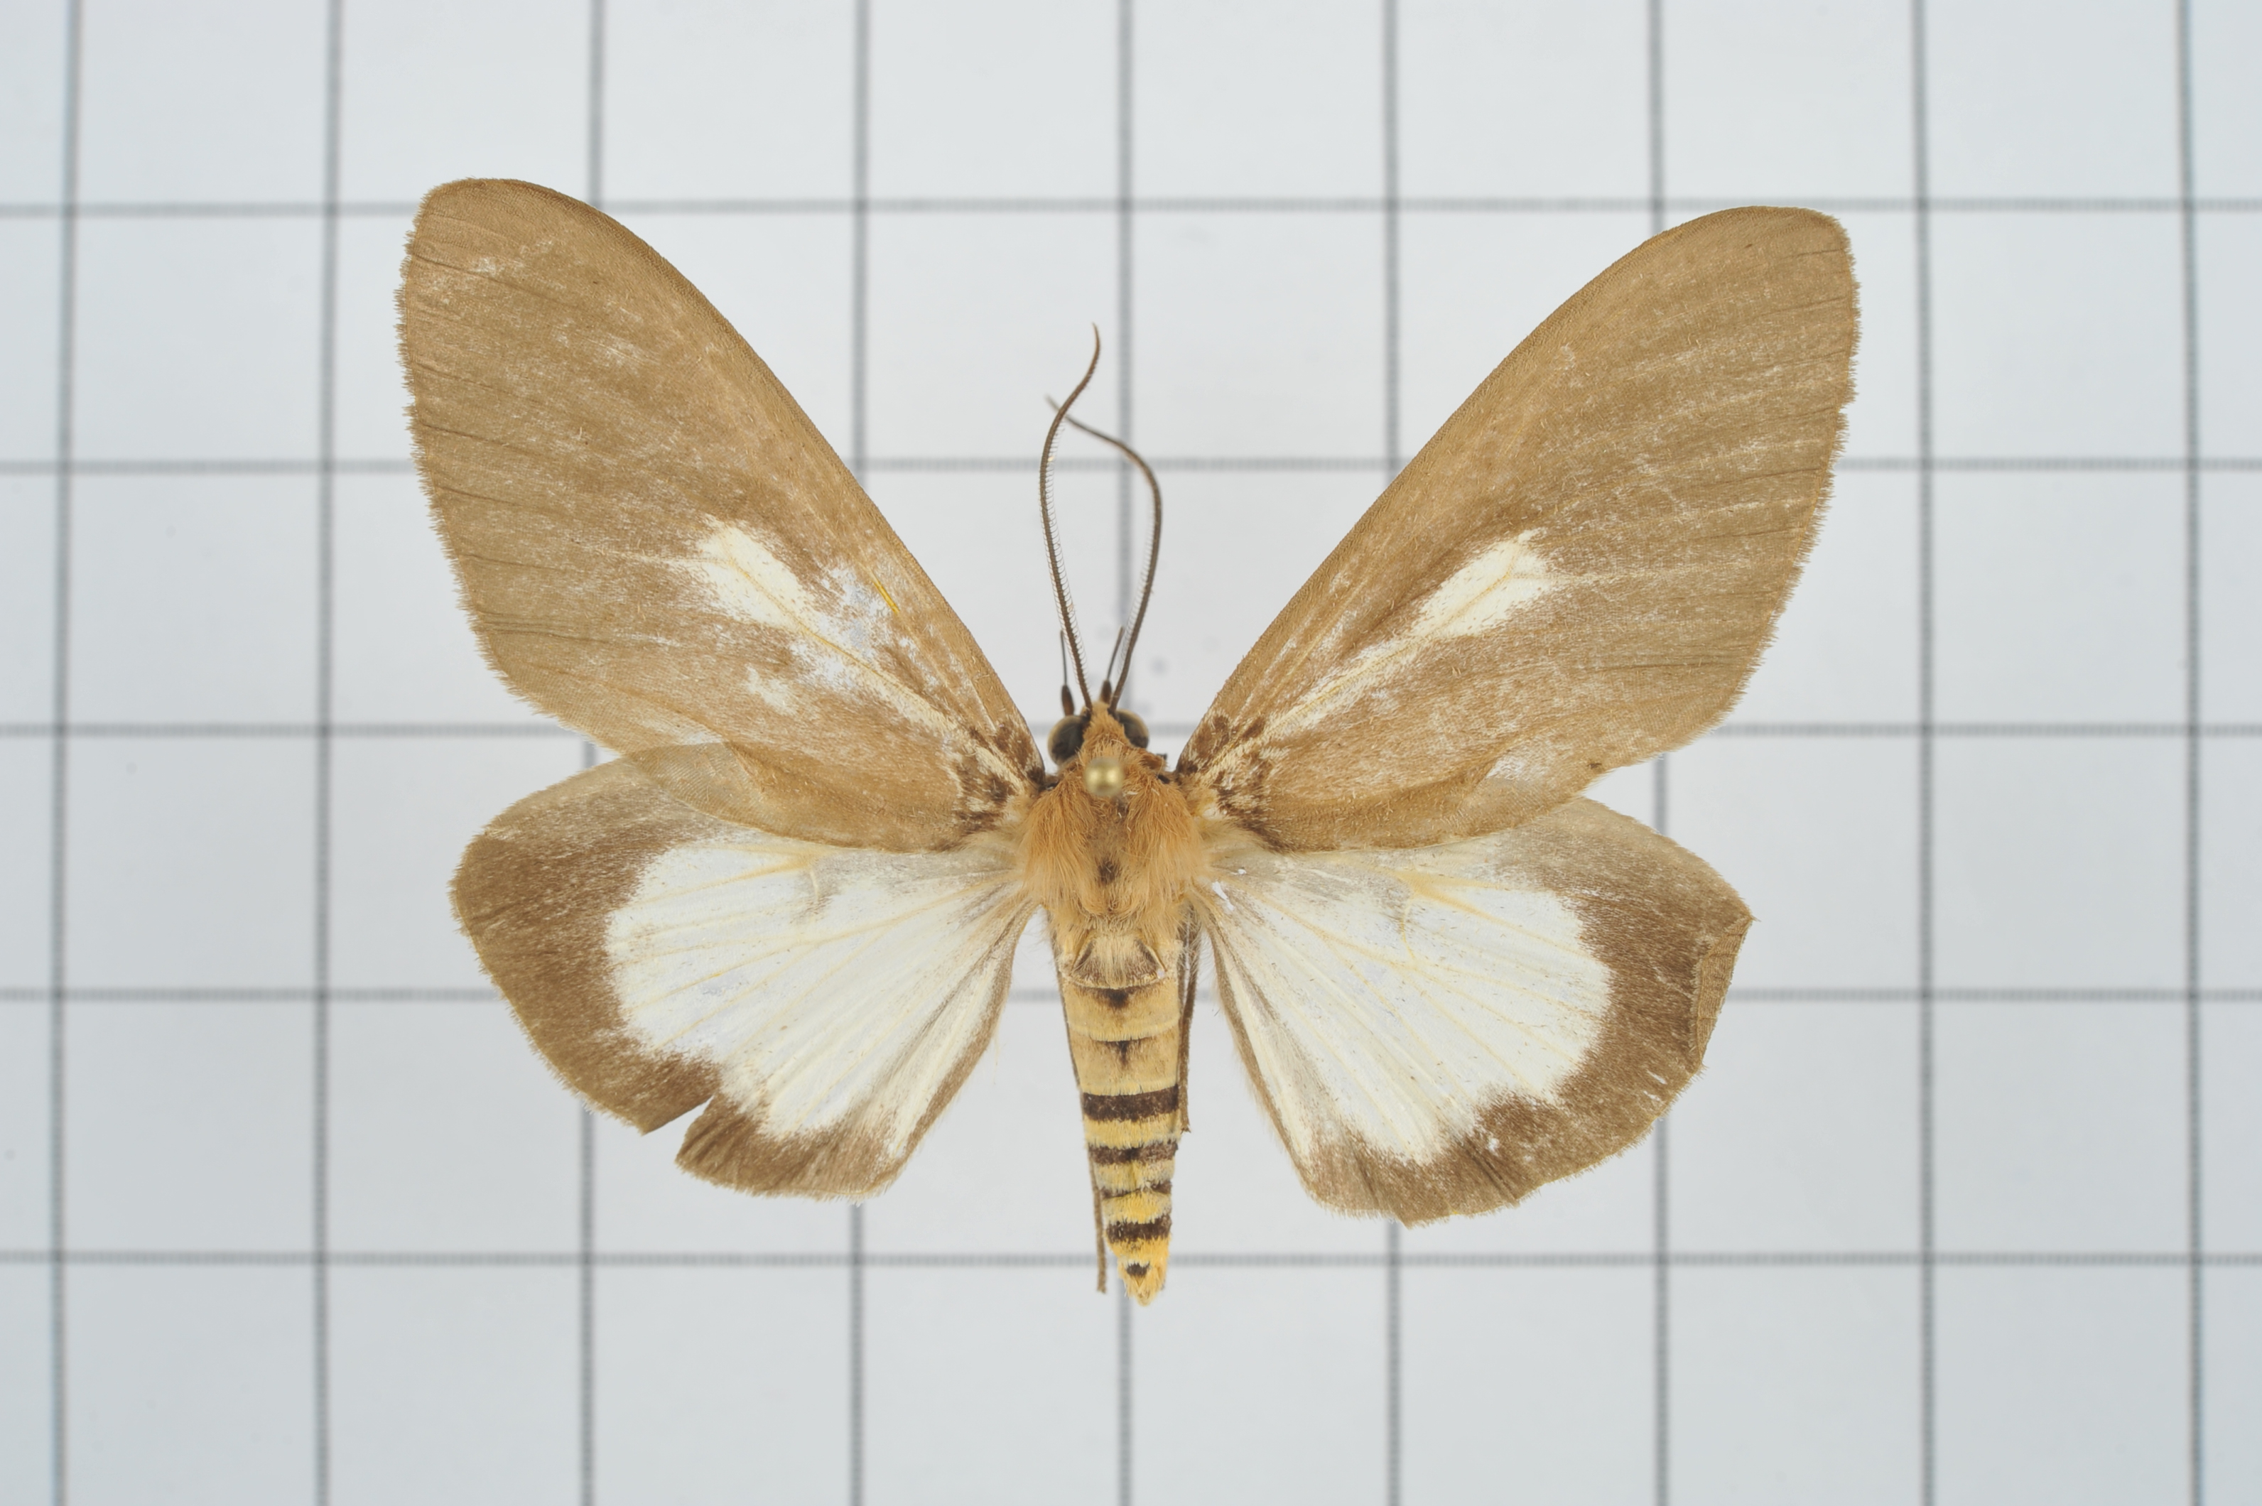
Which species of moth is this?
Asota heliconia zebrina
